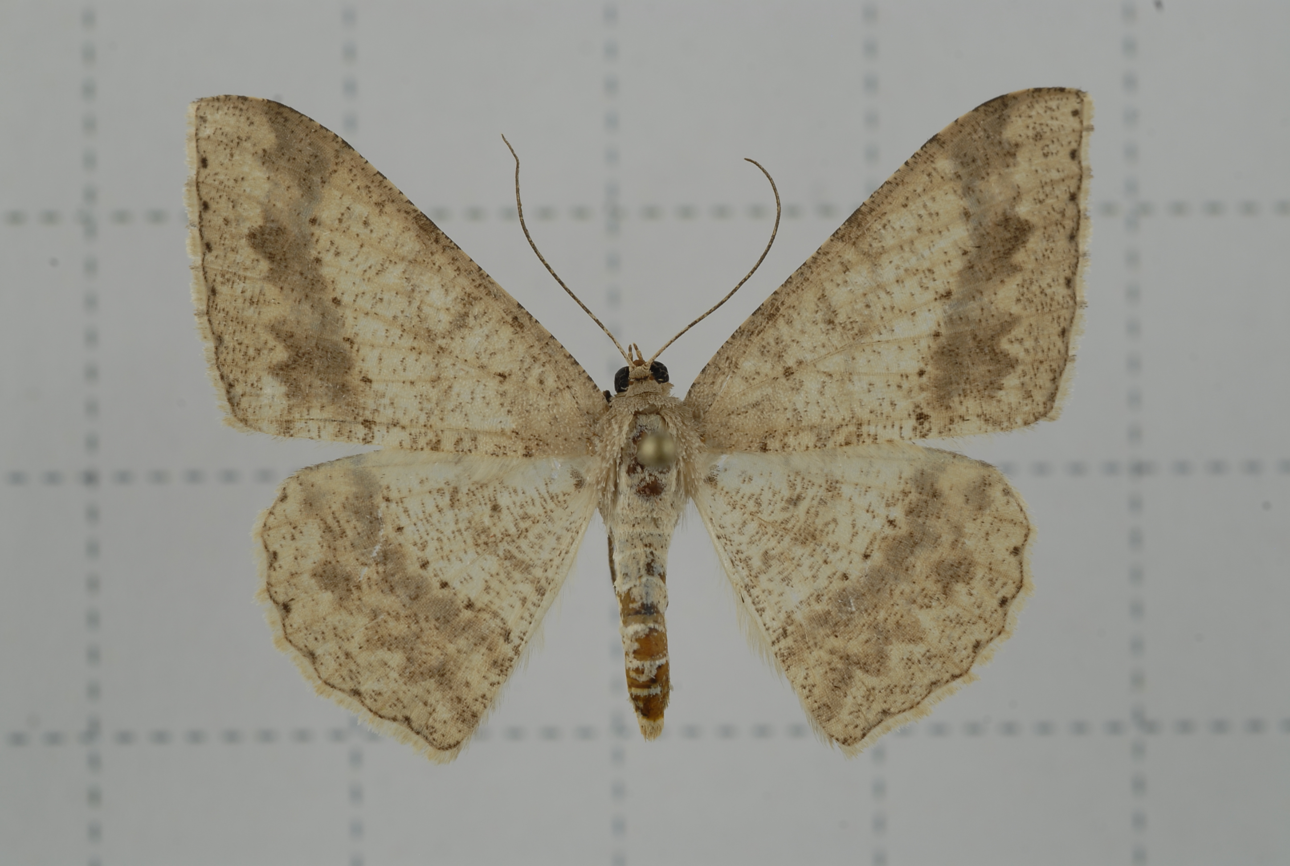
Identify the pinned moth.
Luxiaria mitorrhaphes
